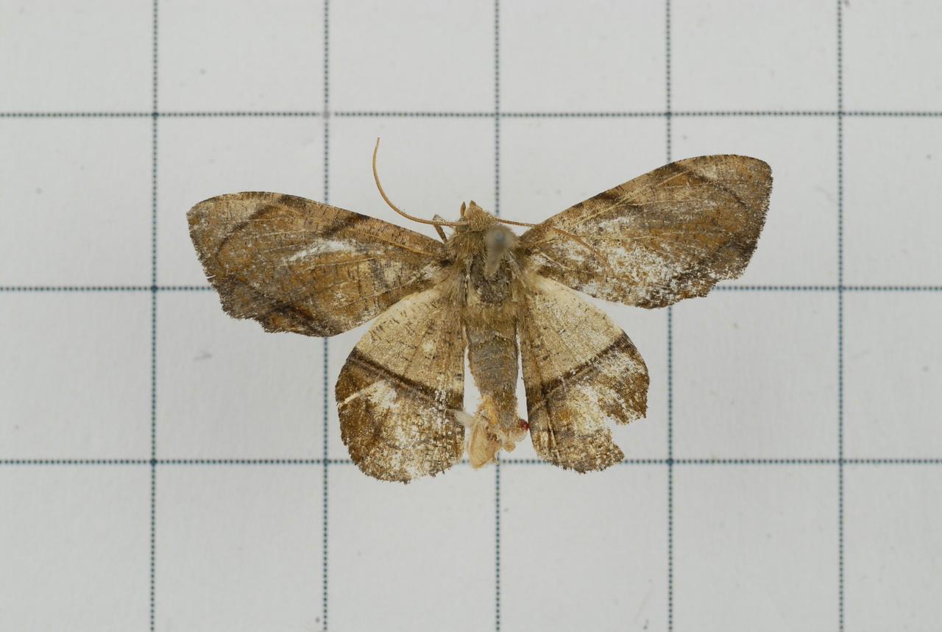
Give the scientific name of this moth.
Fascellina subsignata
